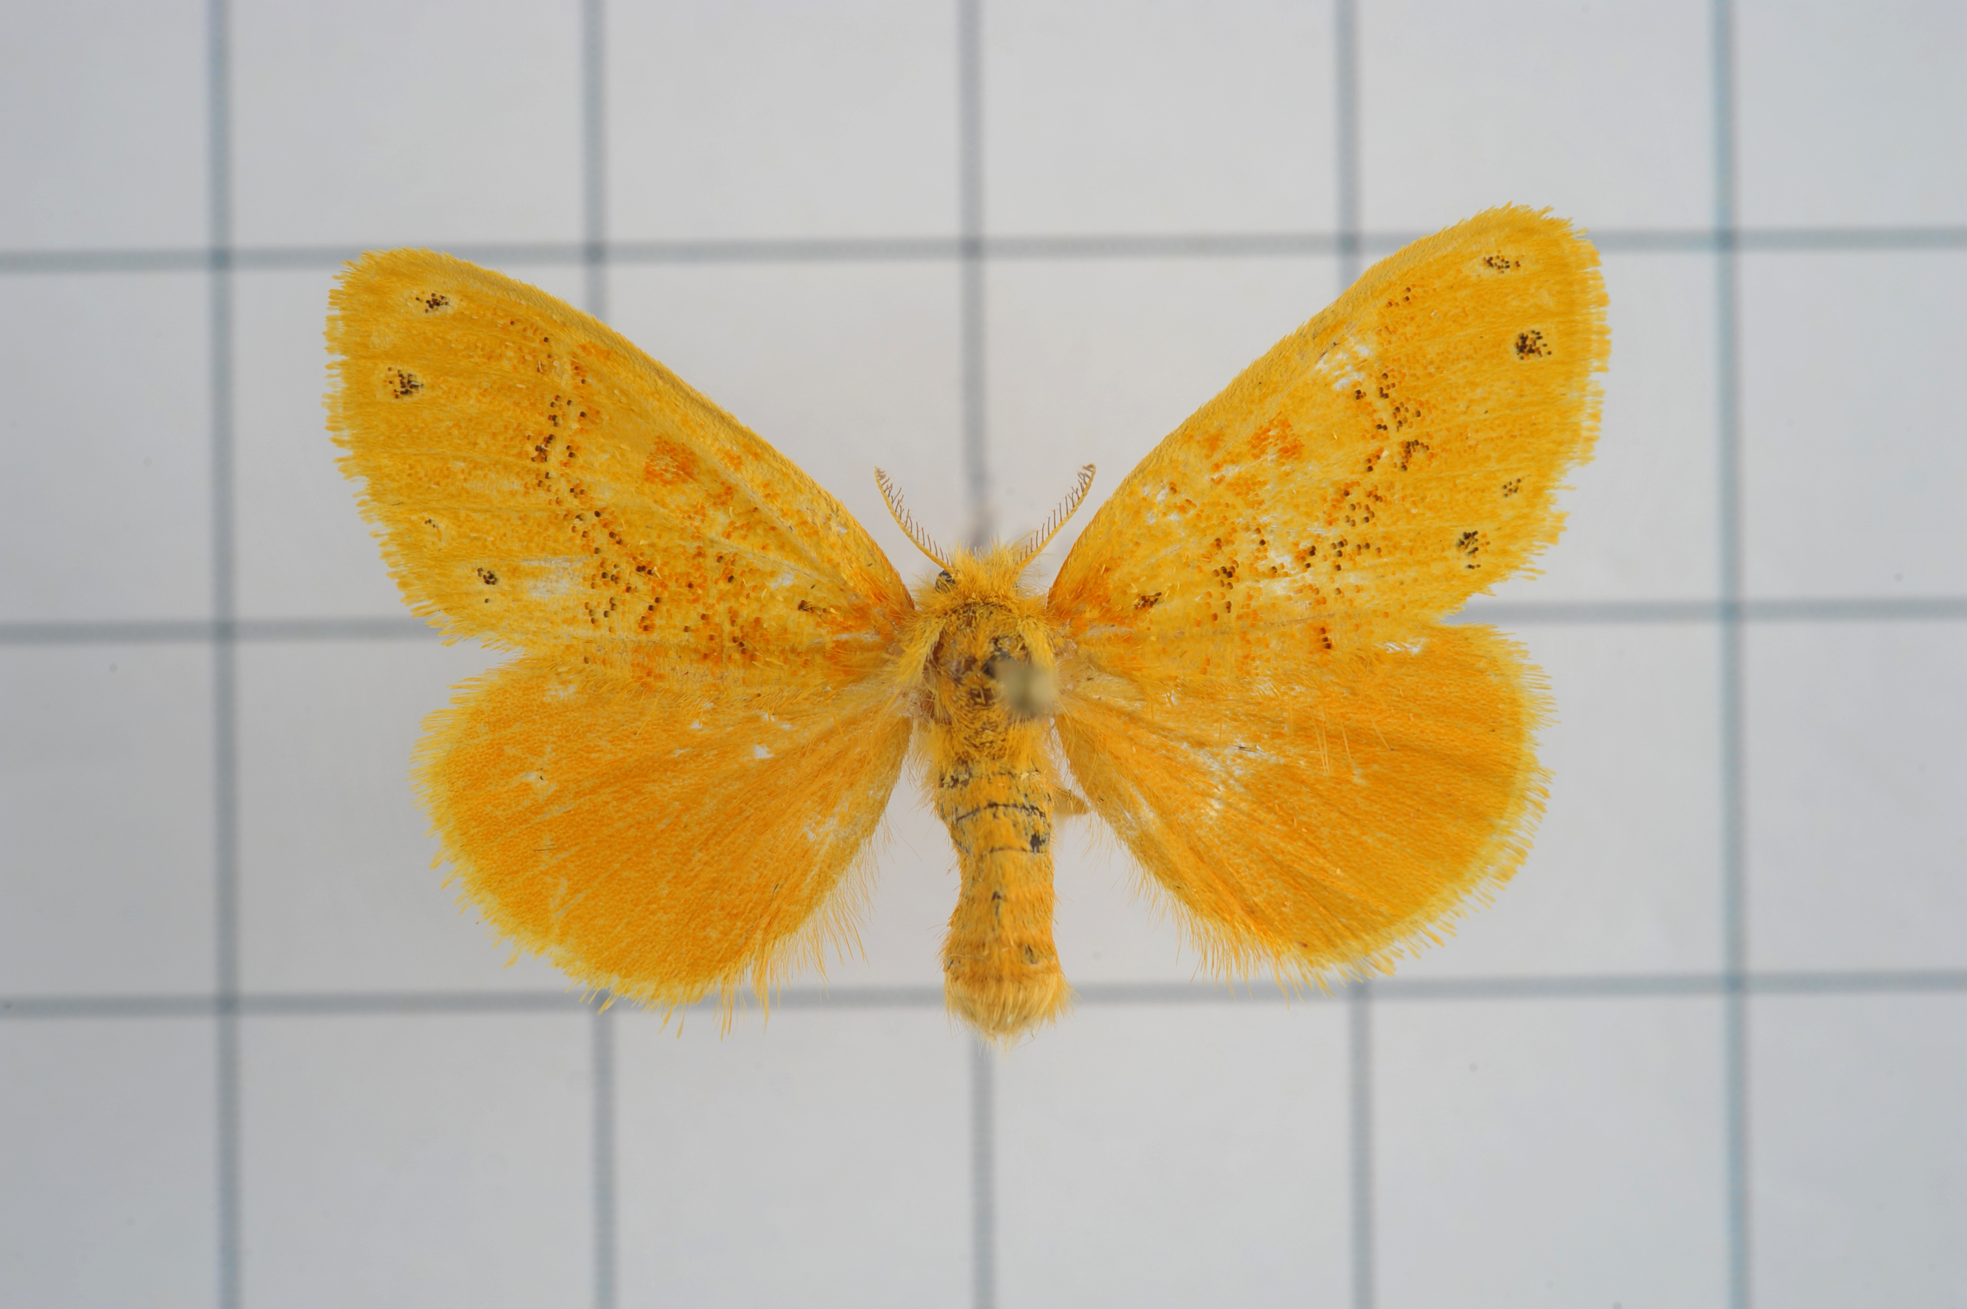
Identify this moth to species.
Euproctis striata
